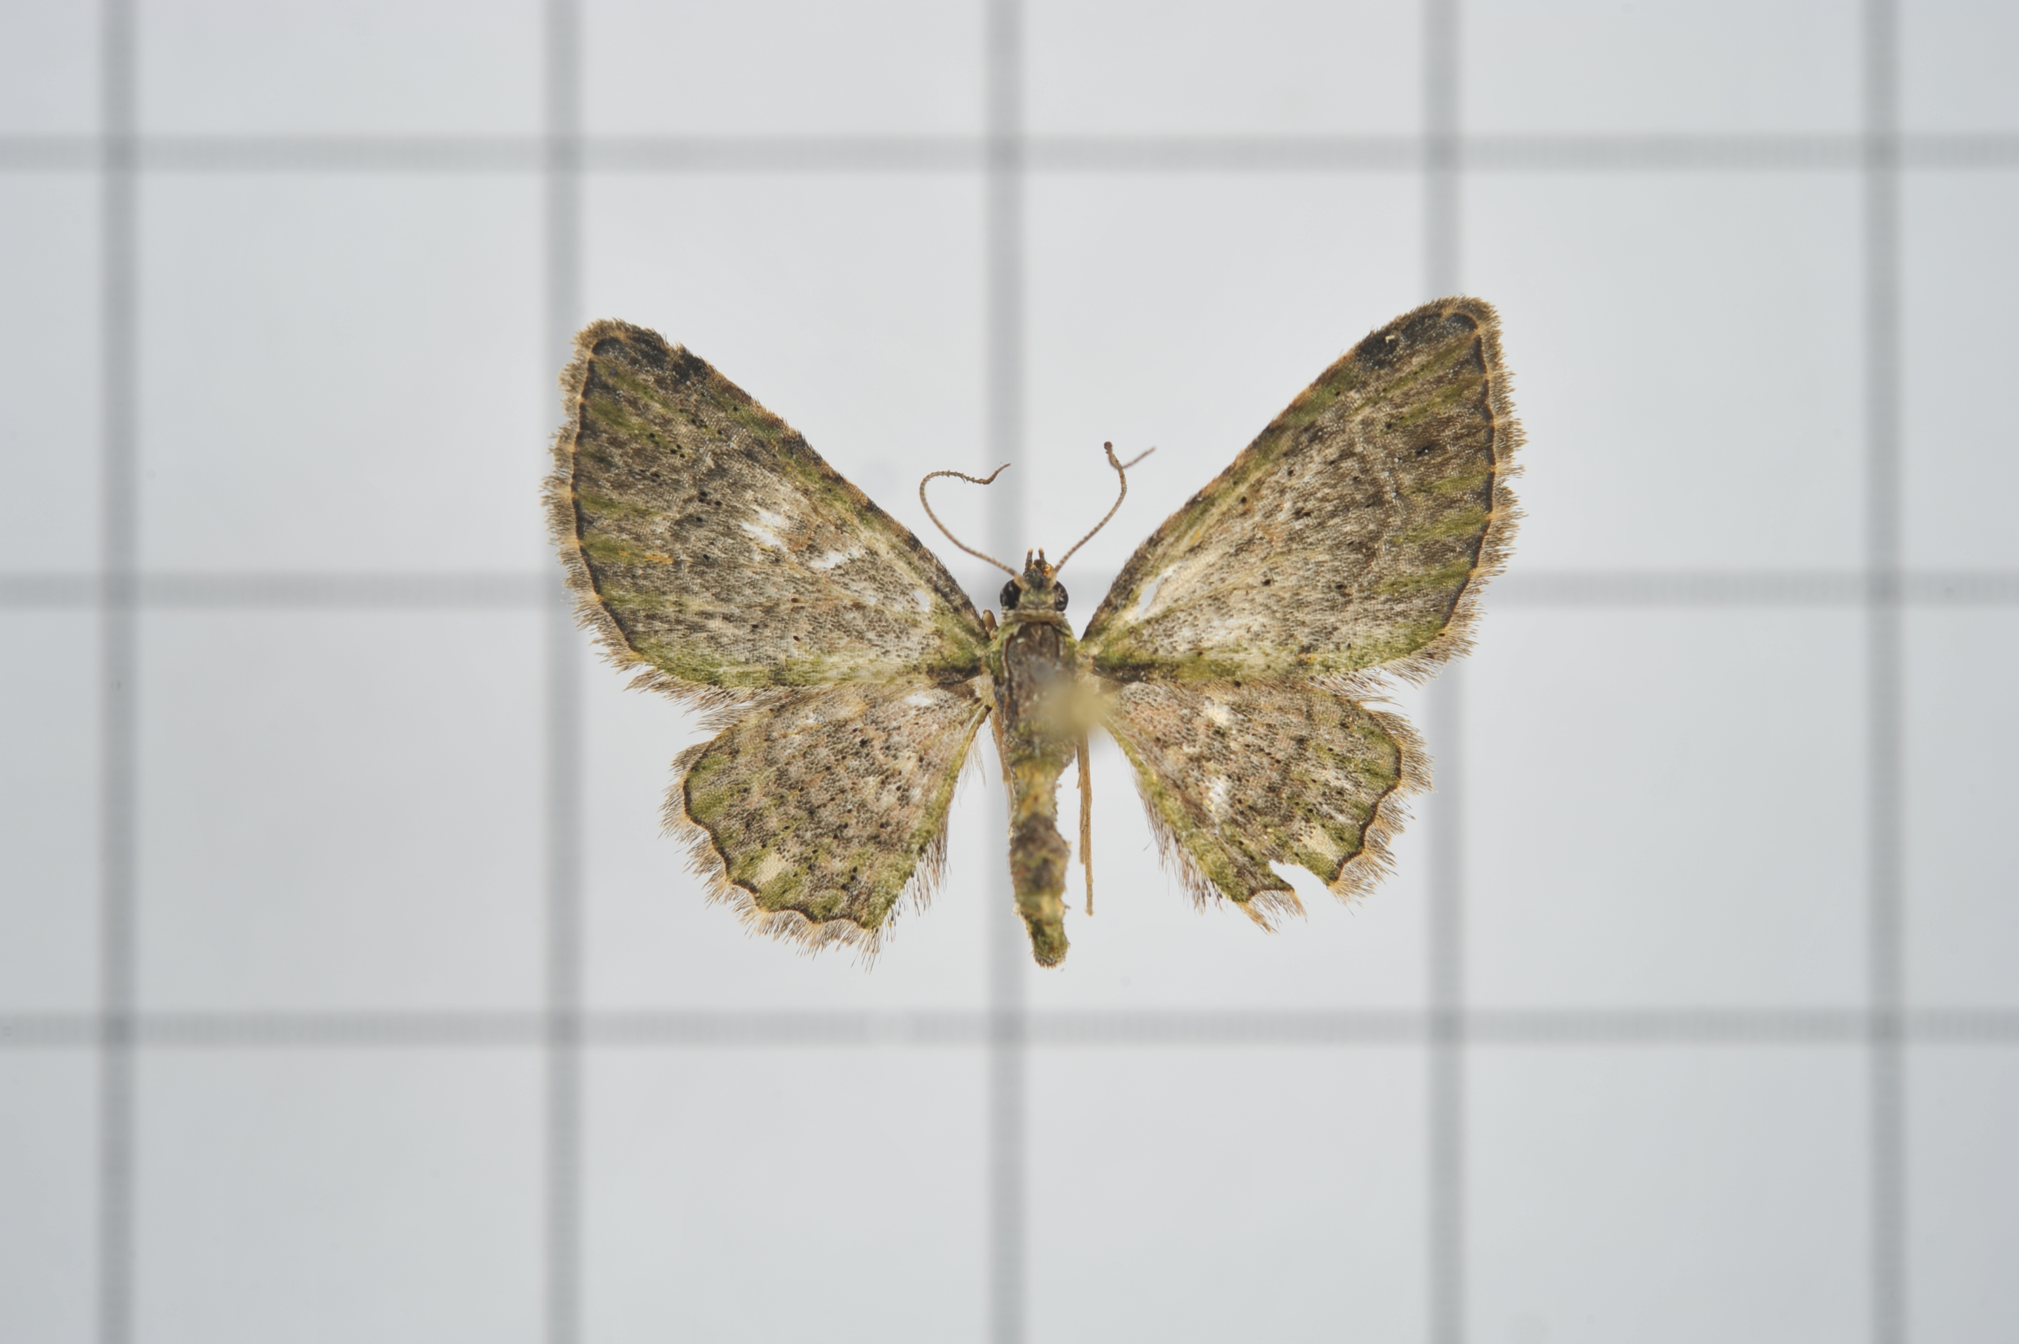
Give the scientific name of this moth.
Axinoptera taiwana
